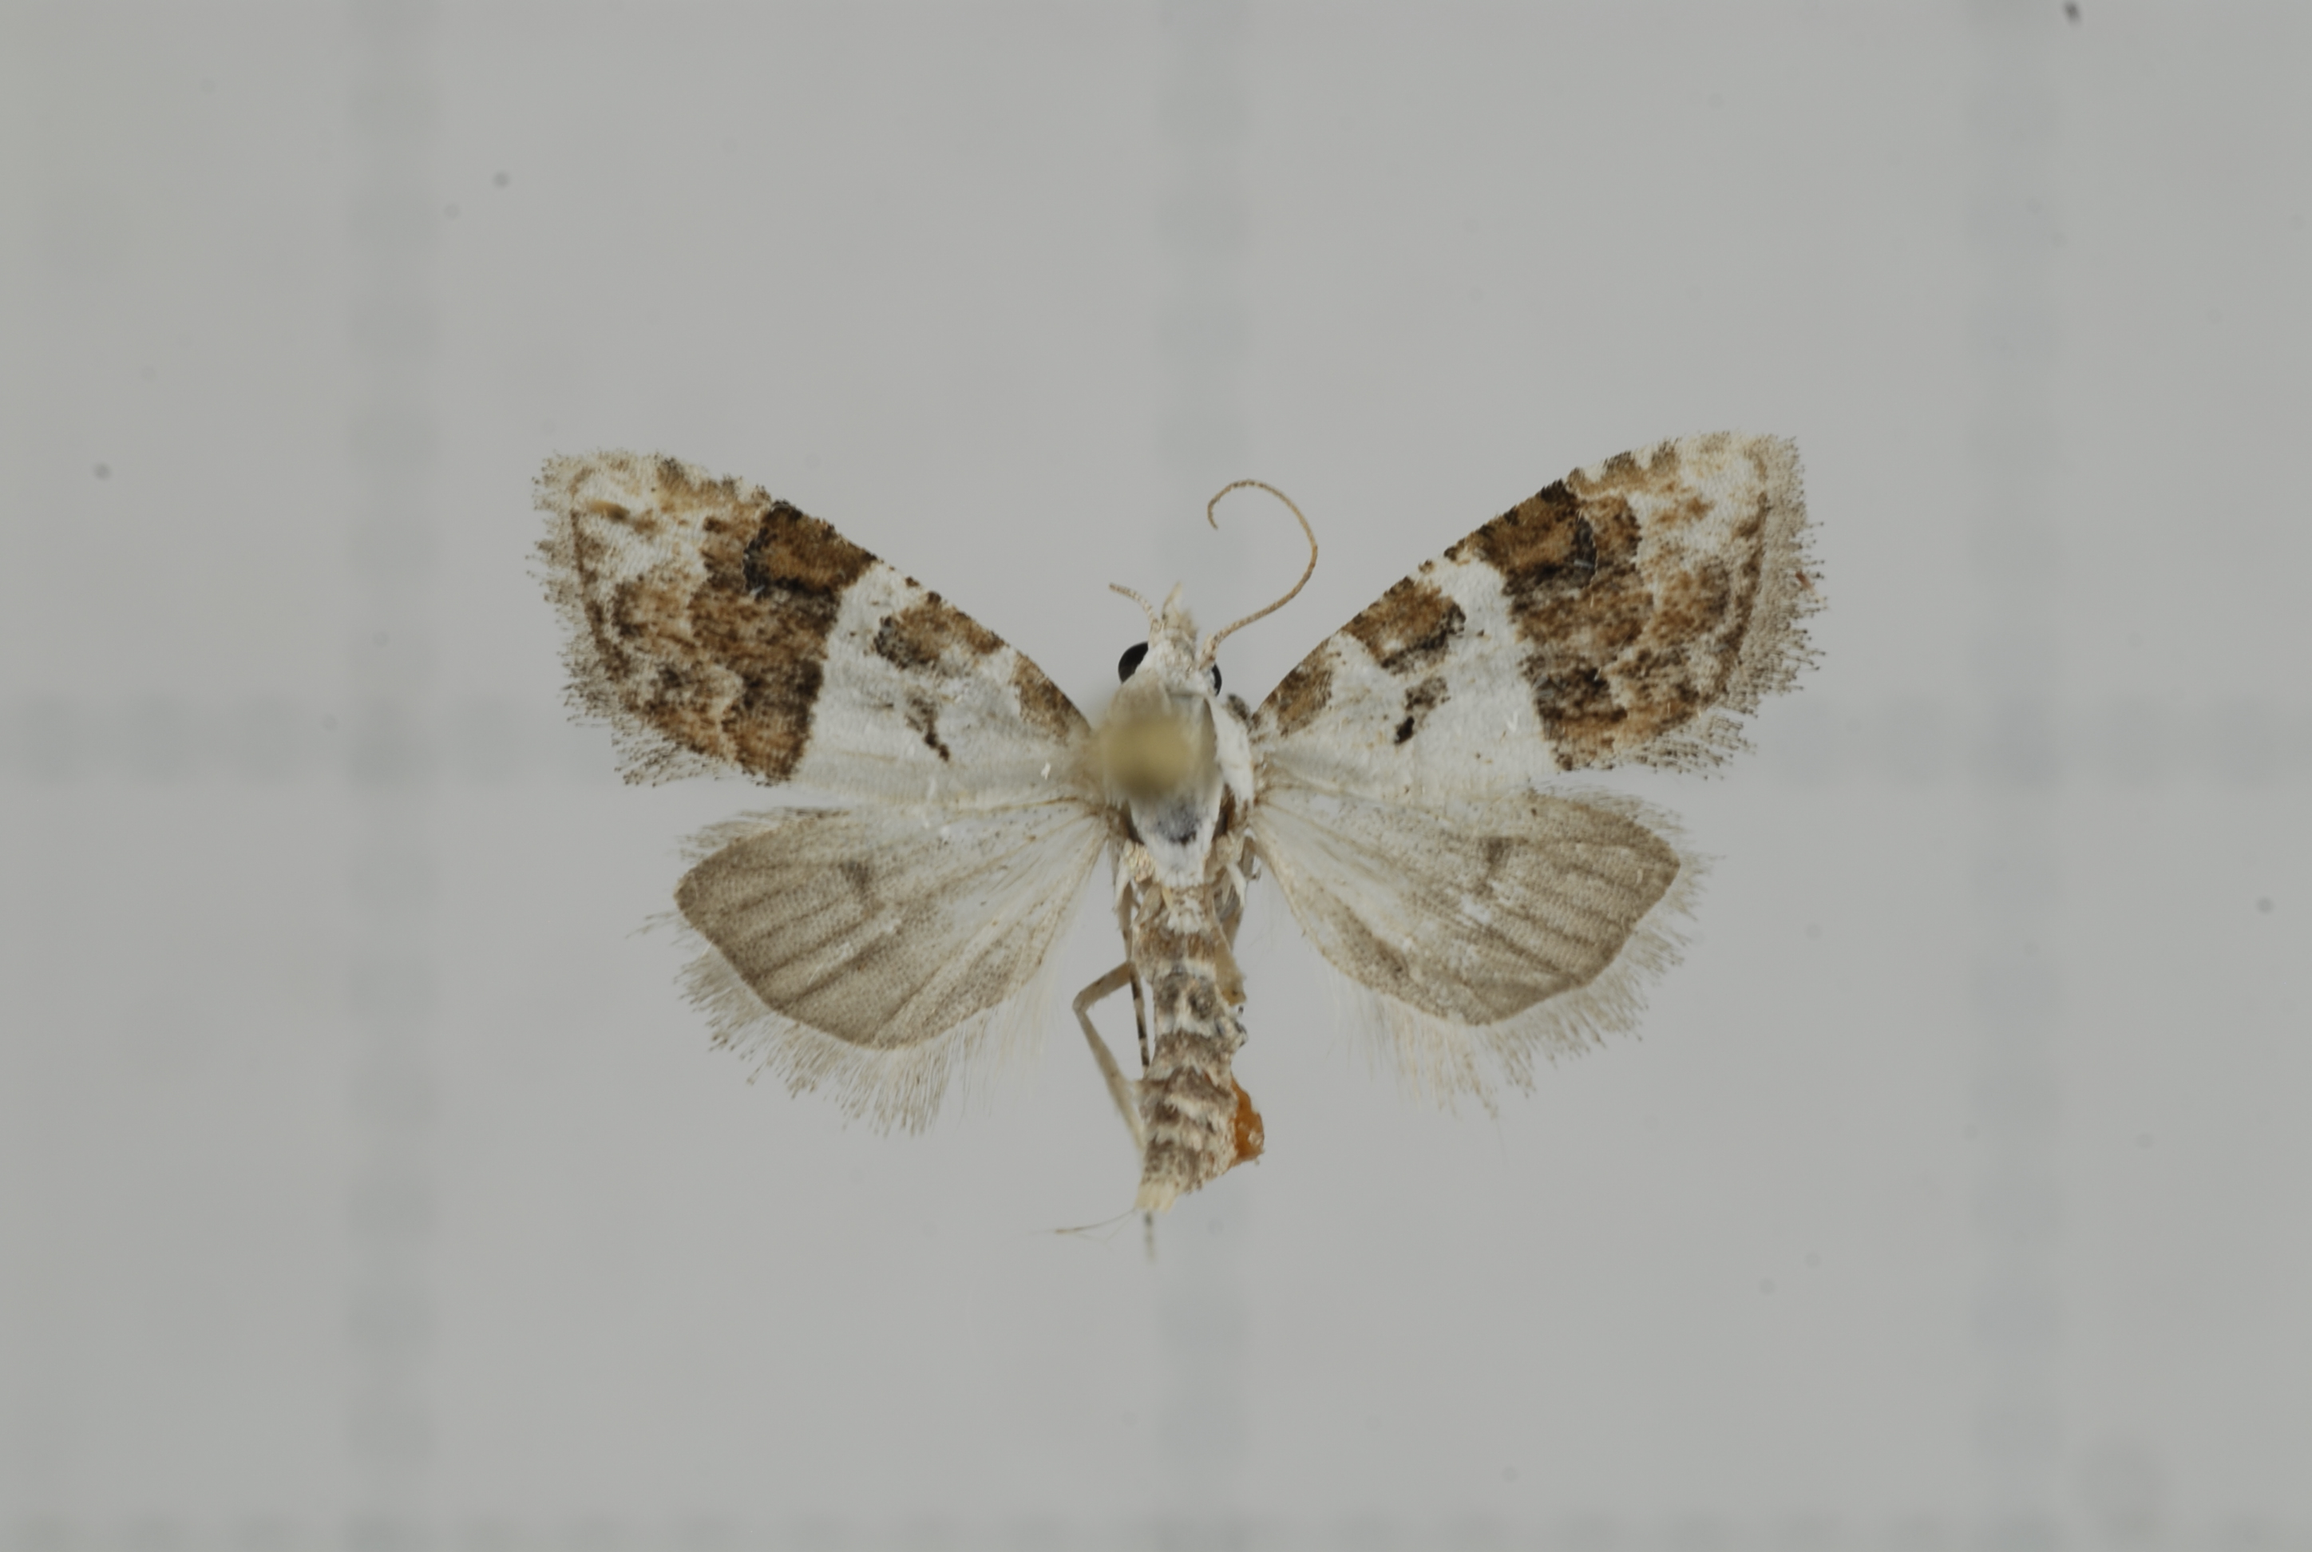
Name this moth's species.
Nola lucidalis nephodes
